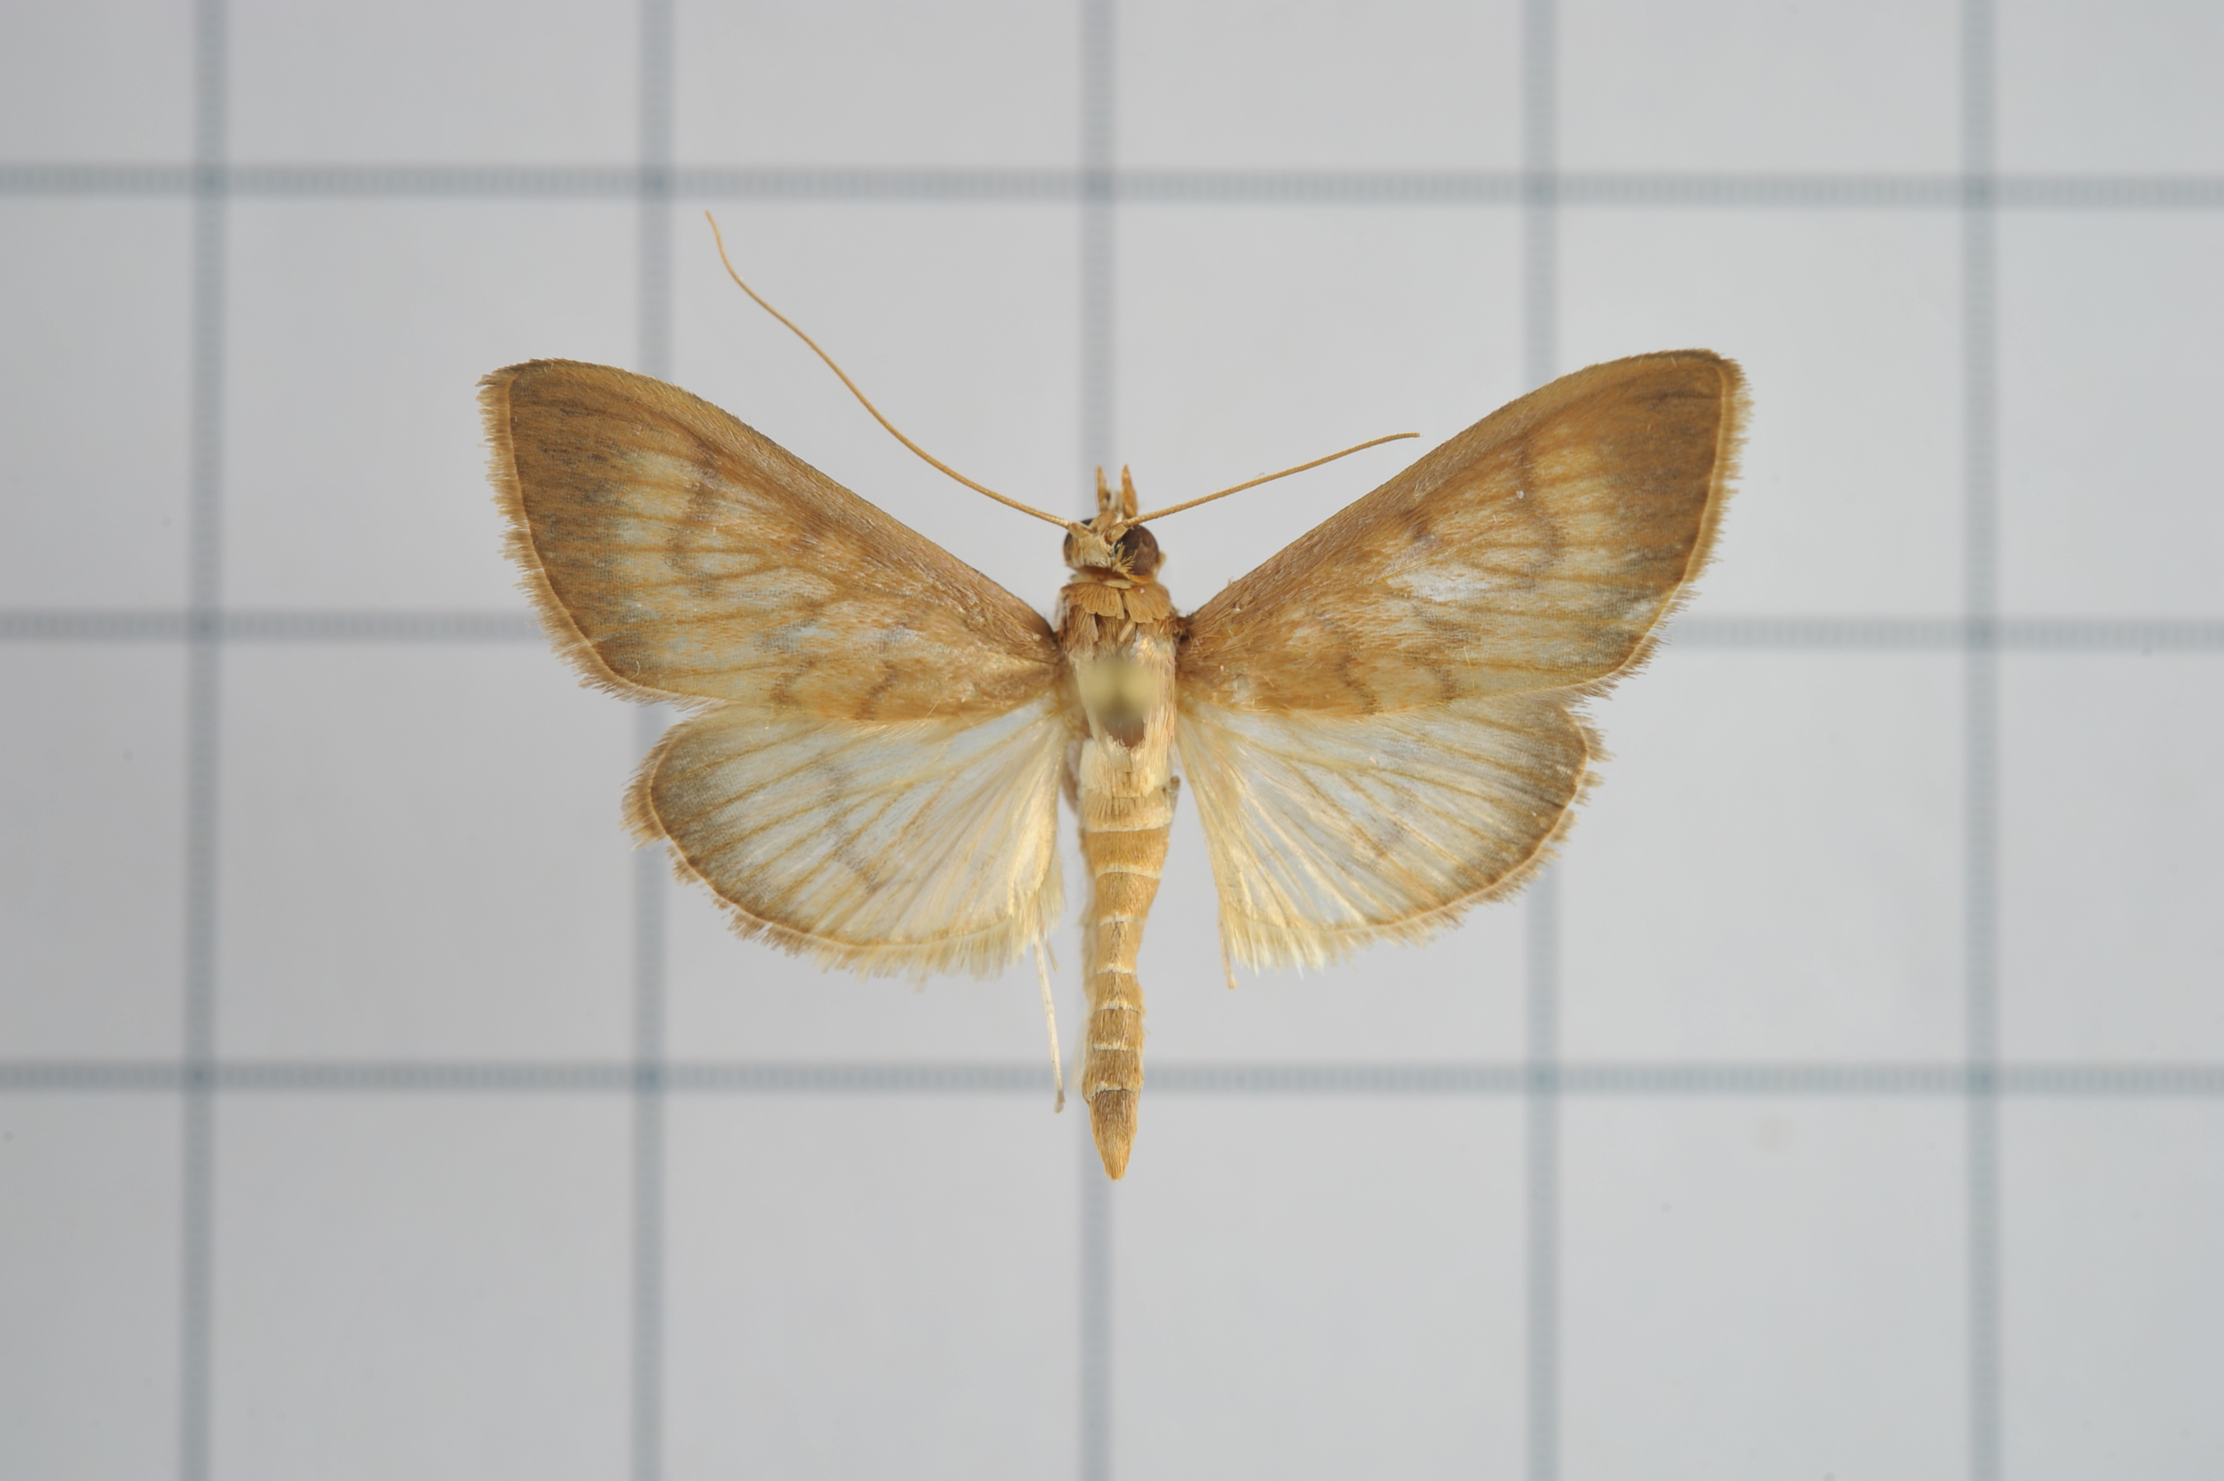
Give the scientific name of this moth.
Crypsiptya coclesalis
